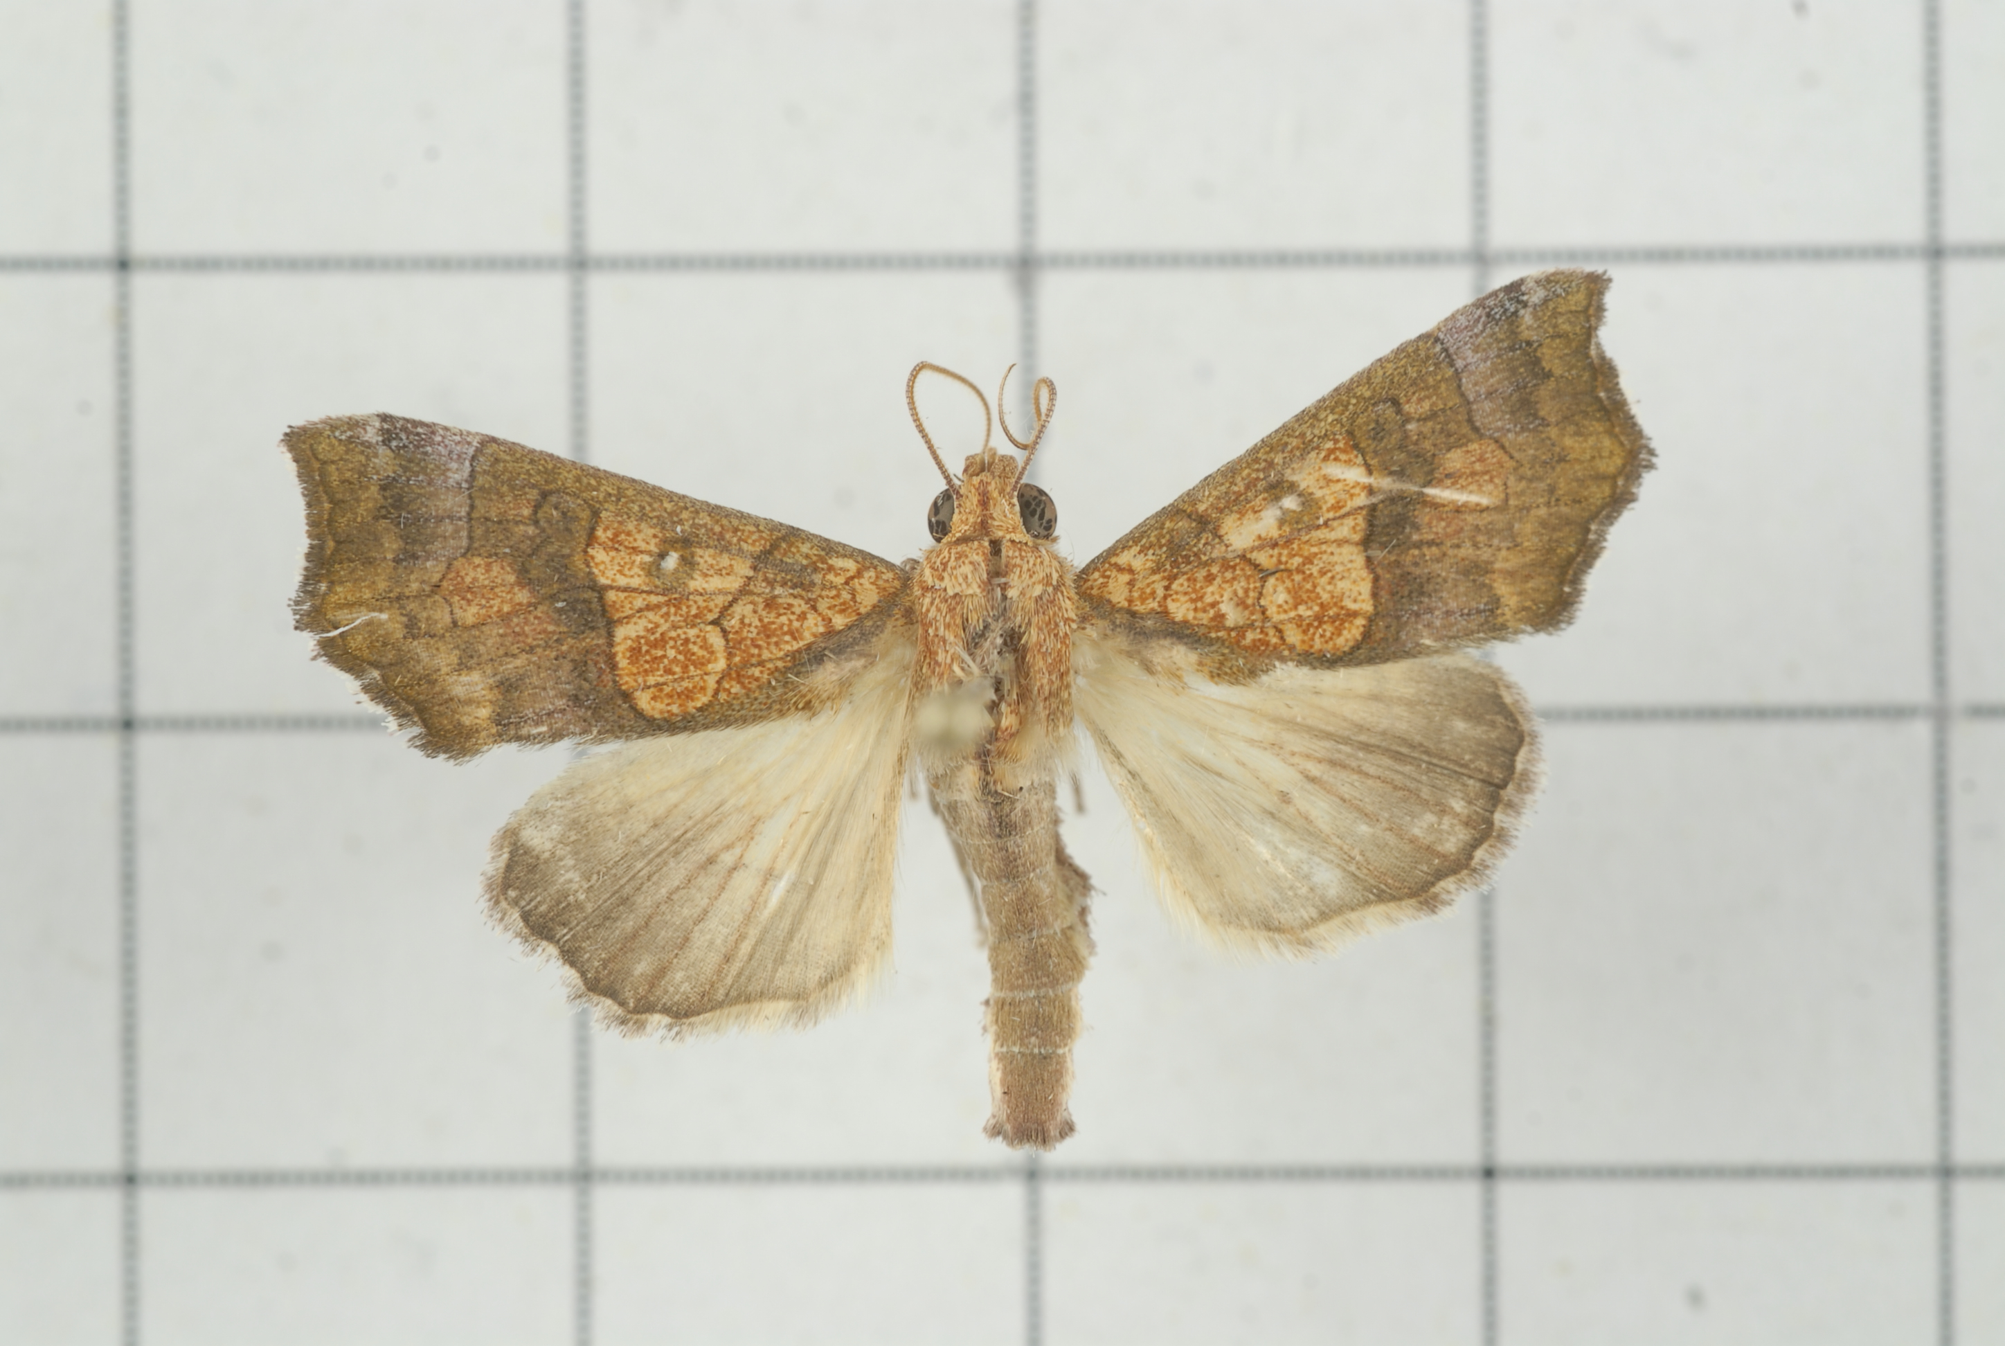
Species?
Cosmophila lyona
